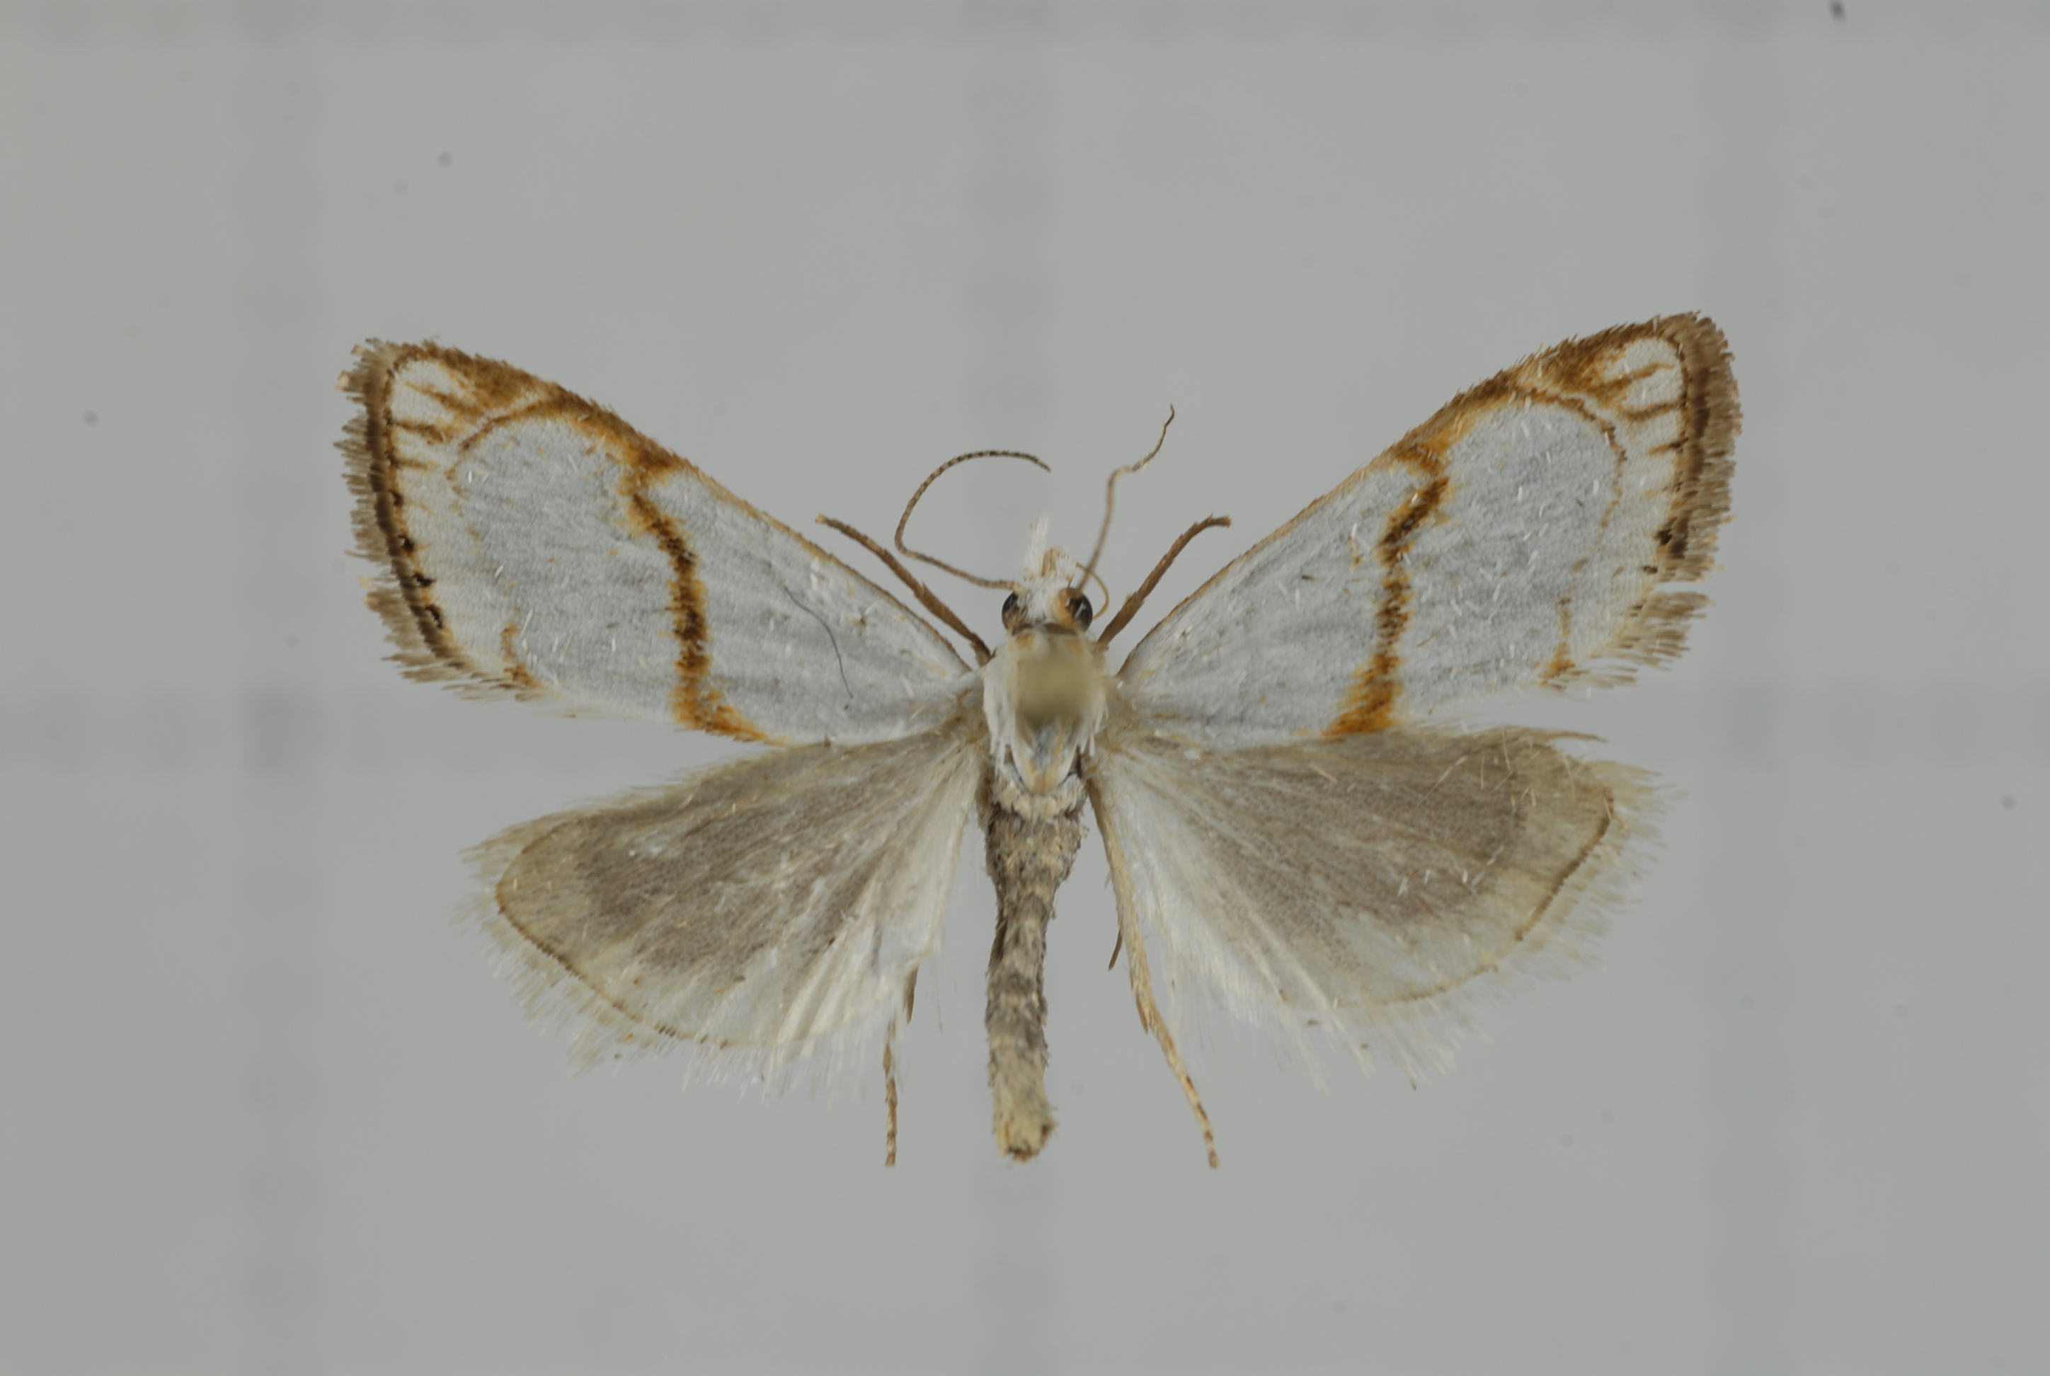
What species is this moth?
Pseudargyria interruptella
